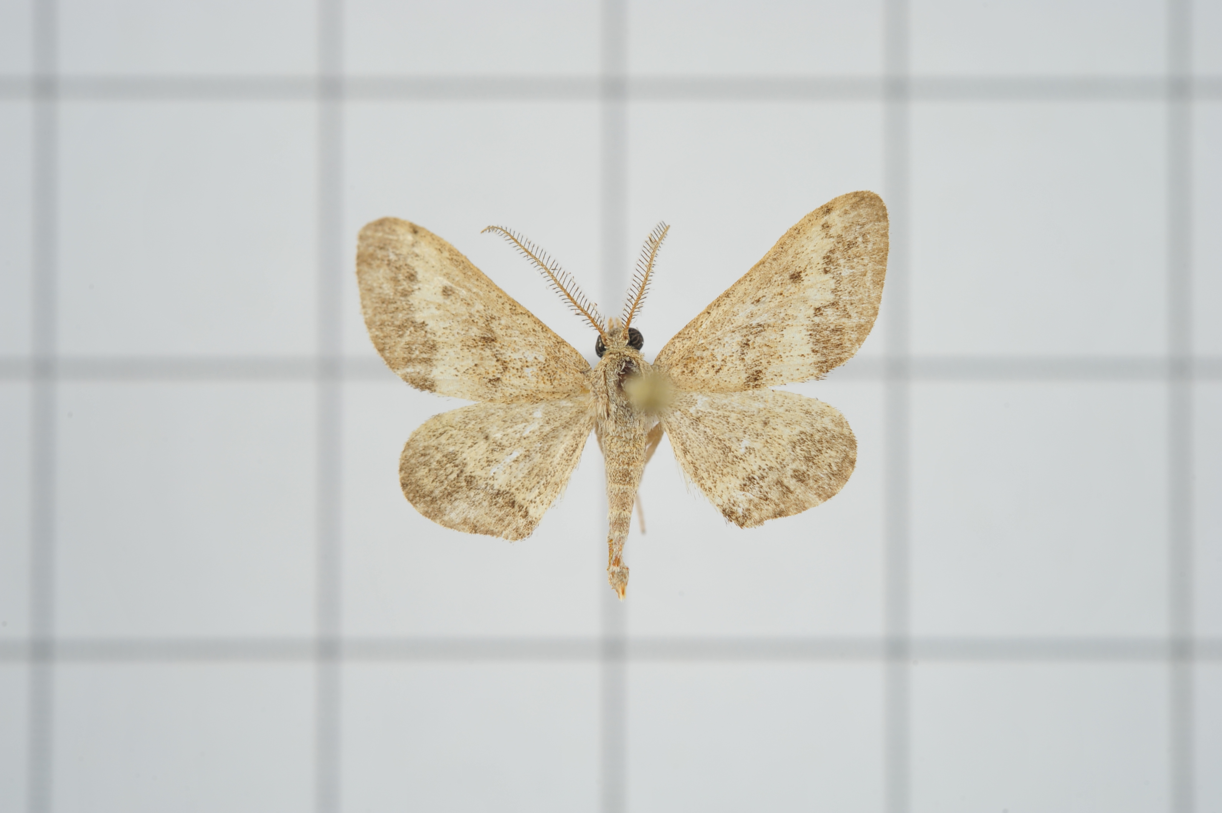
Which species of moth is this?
Antilycauges pinguis
